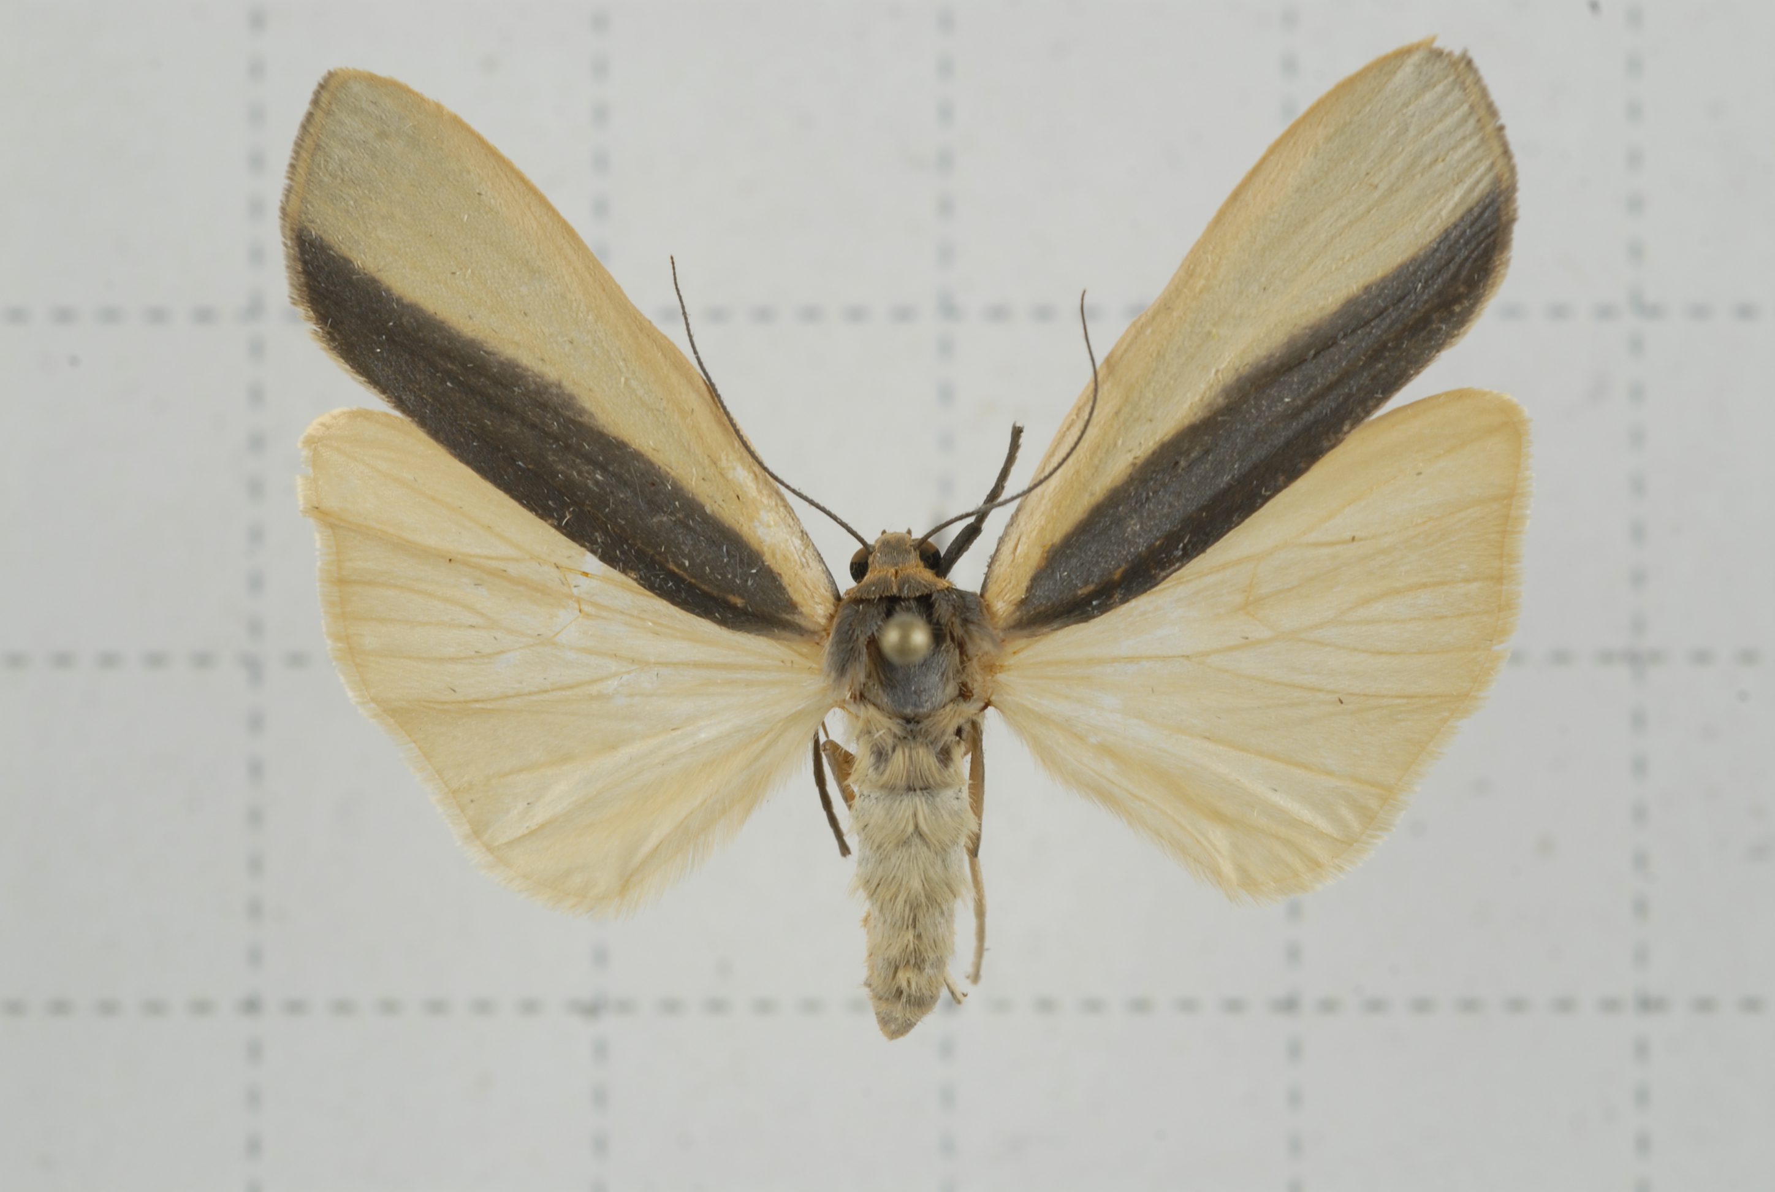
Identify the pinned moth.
Hesudra divisa
